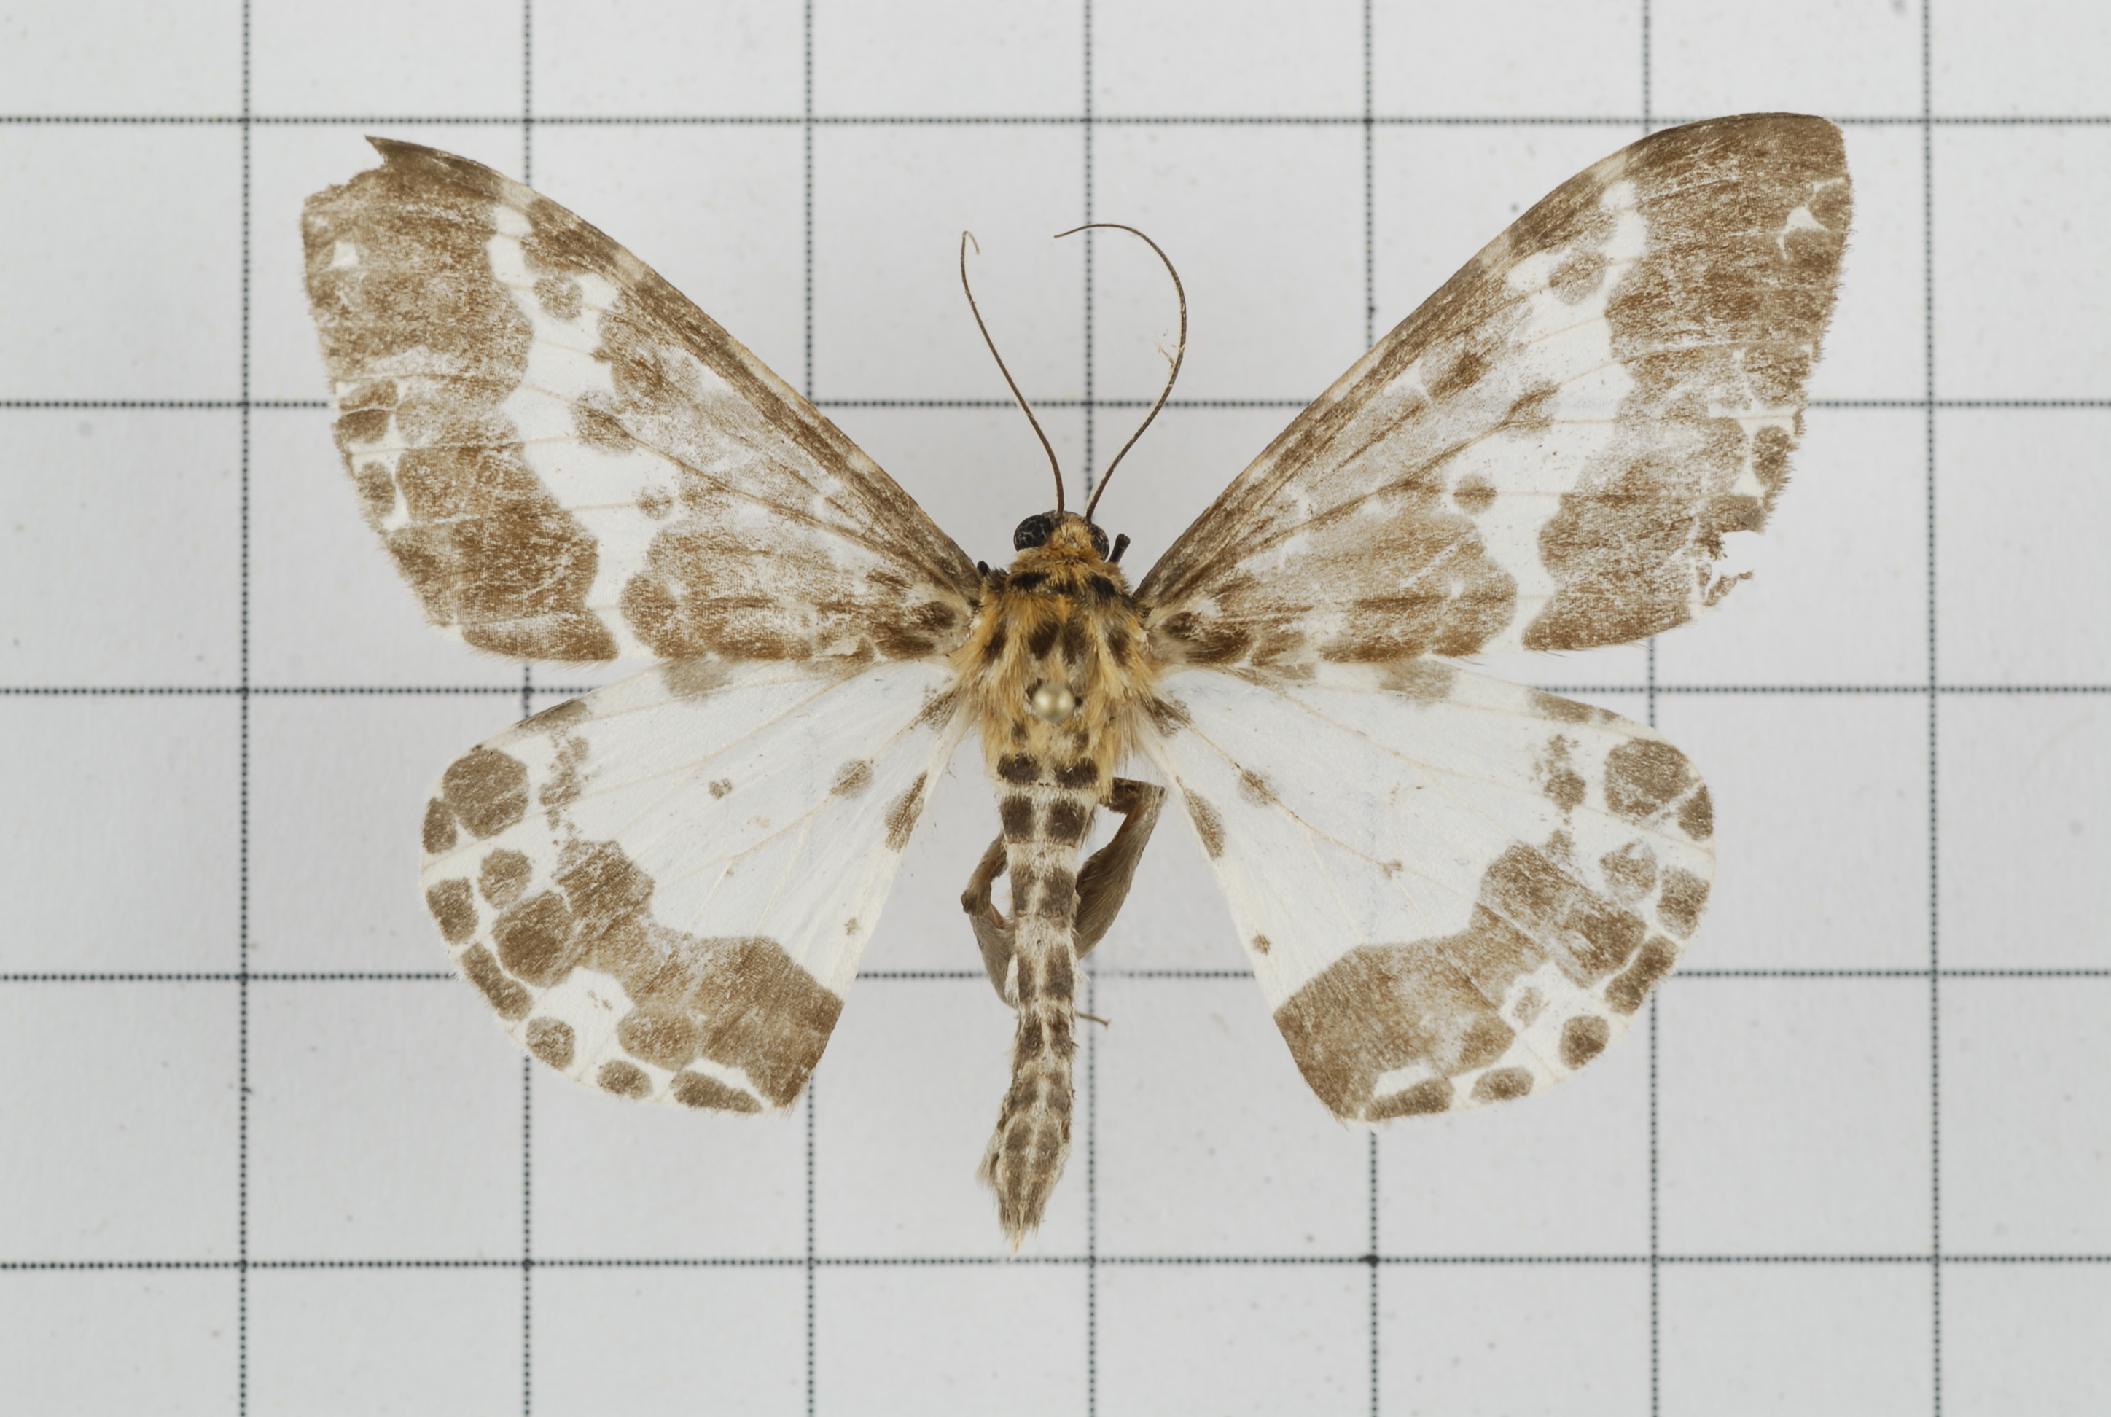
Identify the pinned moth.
Pogonopygia pavida pavida
